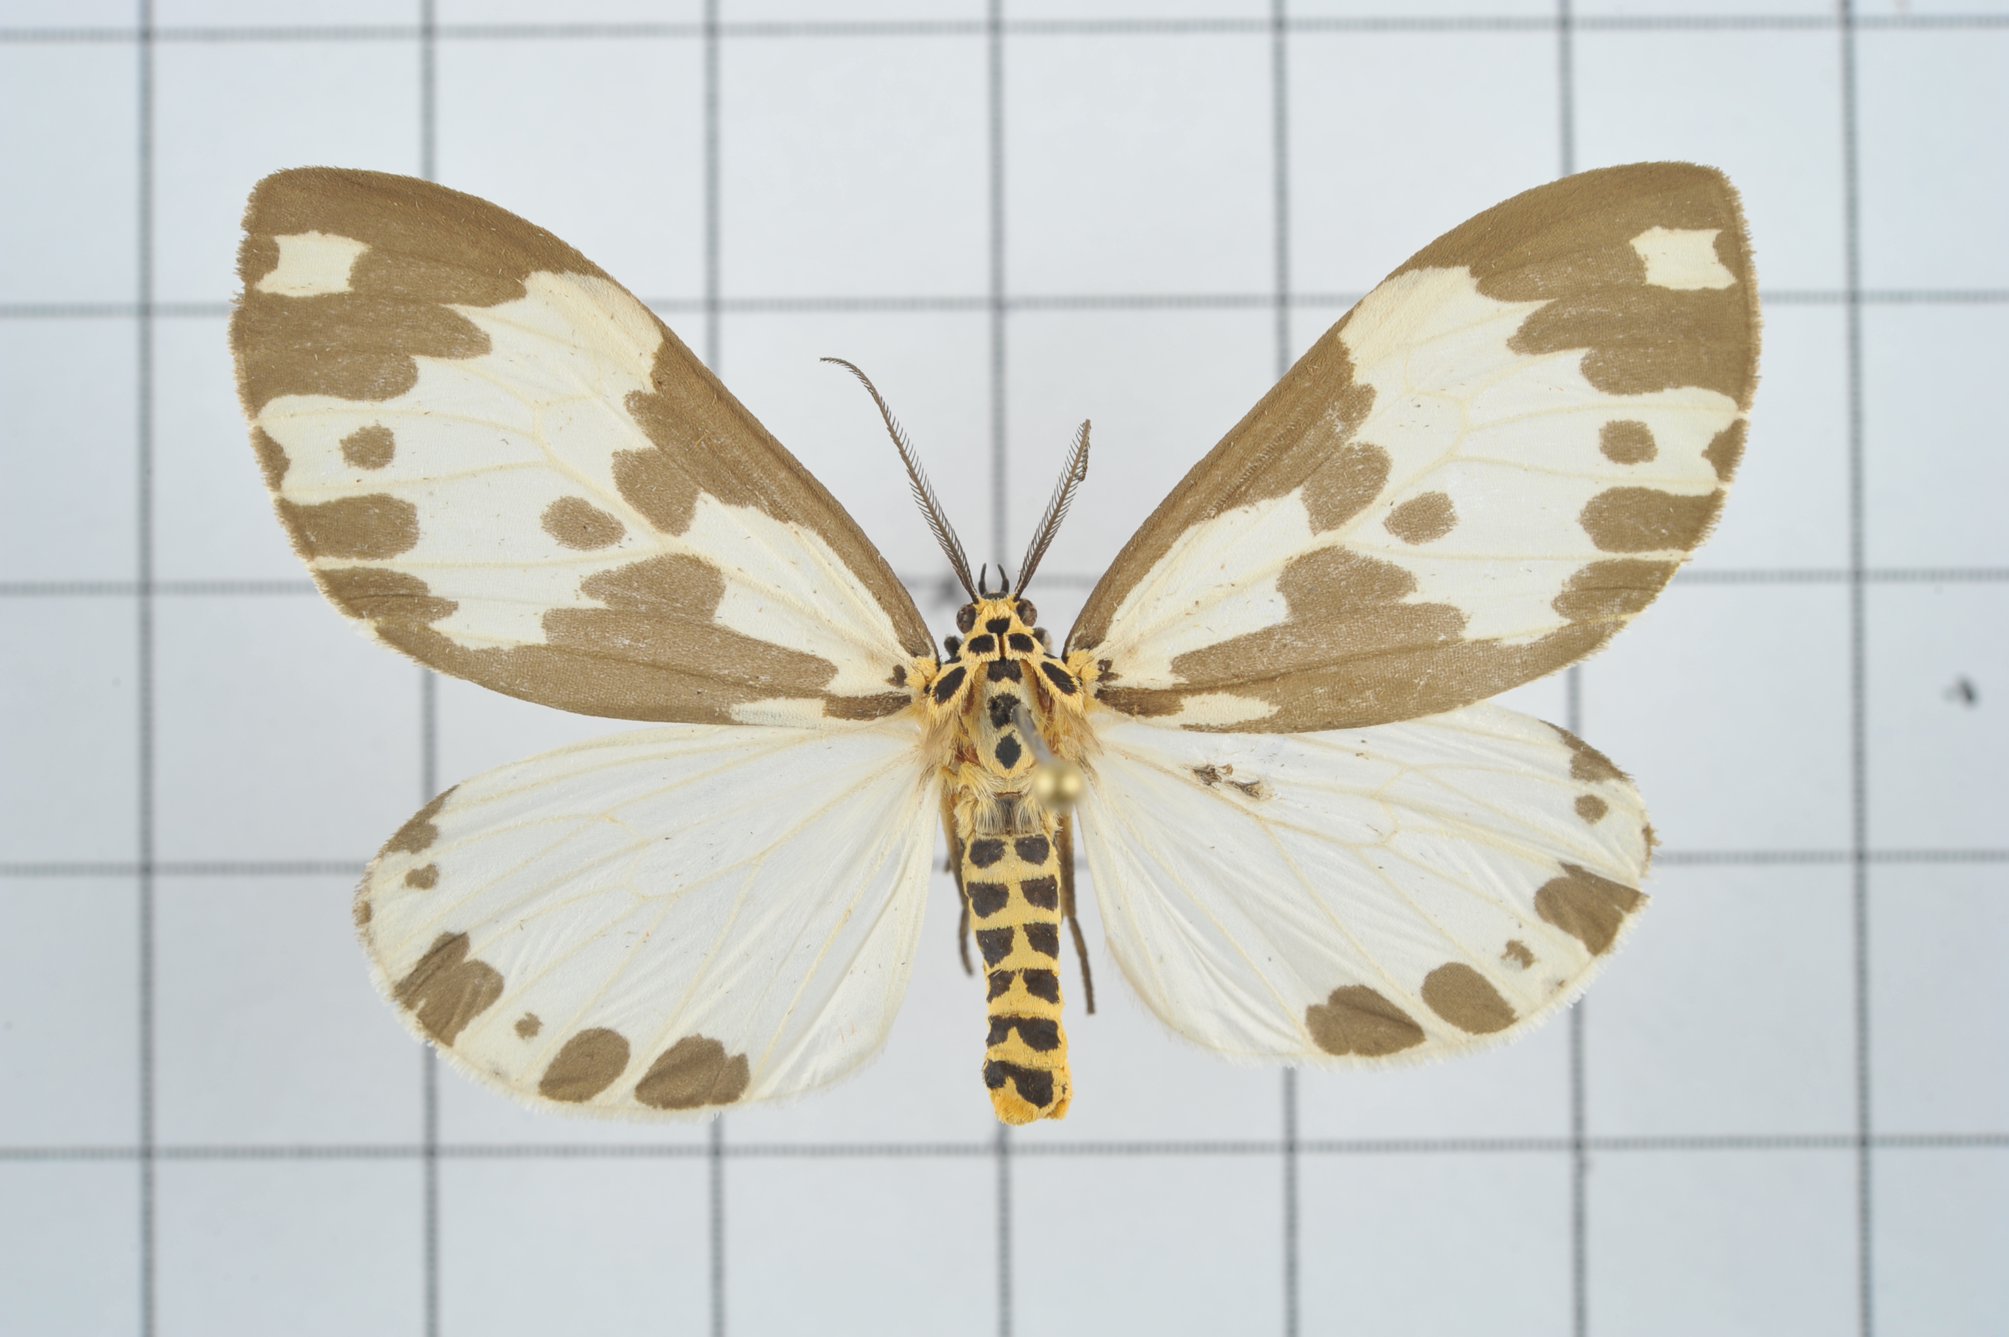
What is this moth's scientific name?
Nyctemera carissima formosana
